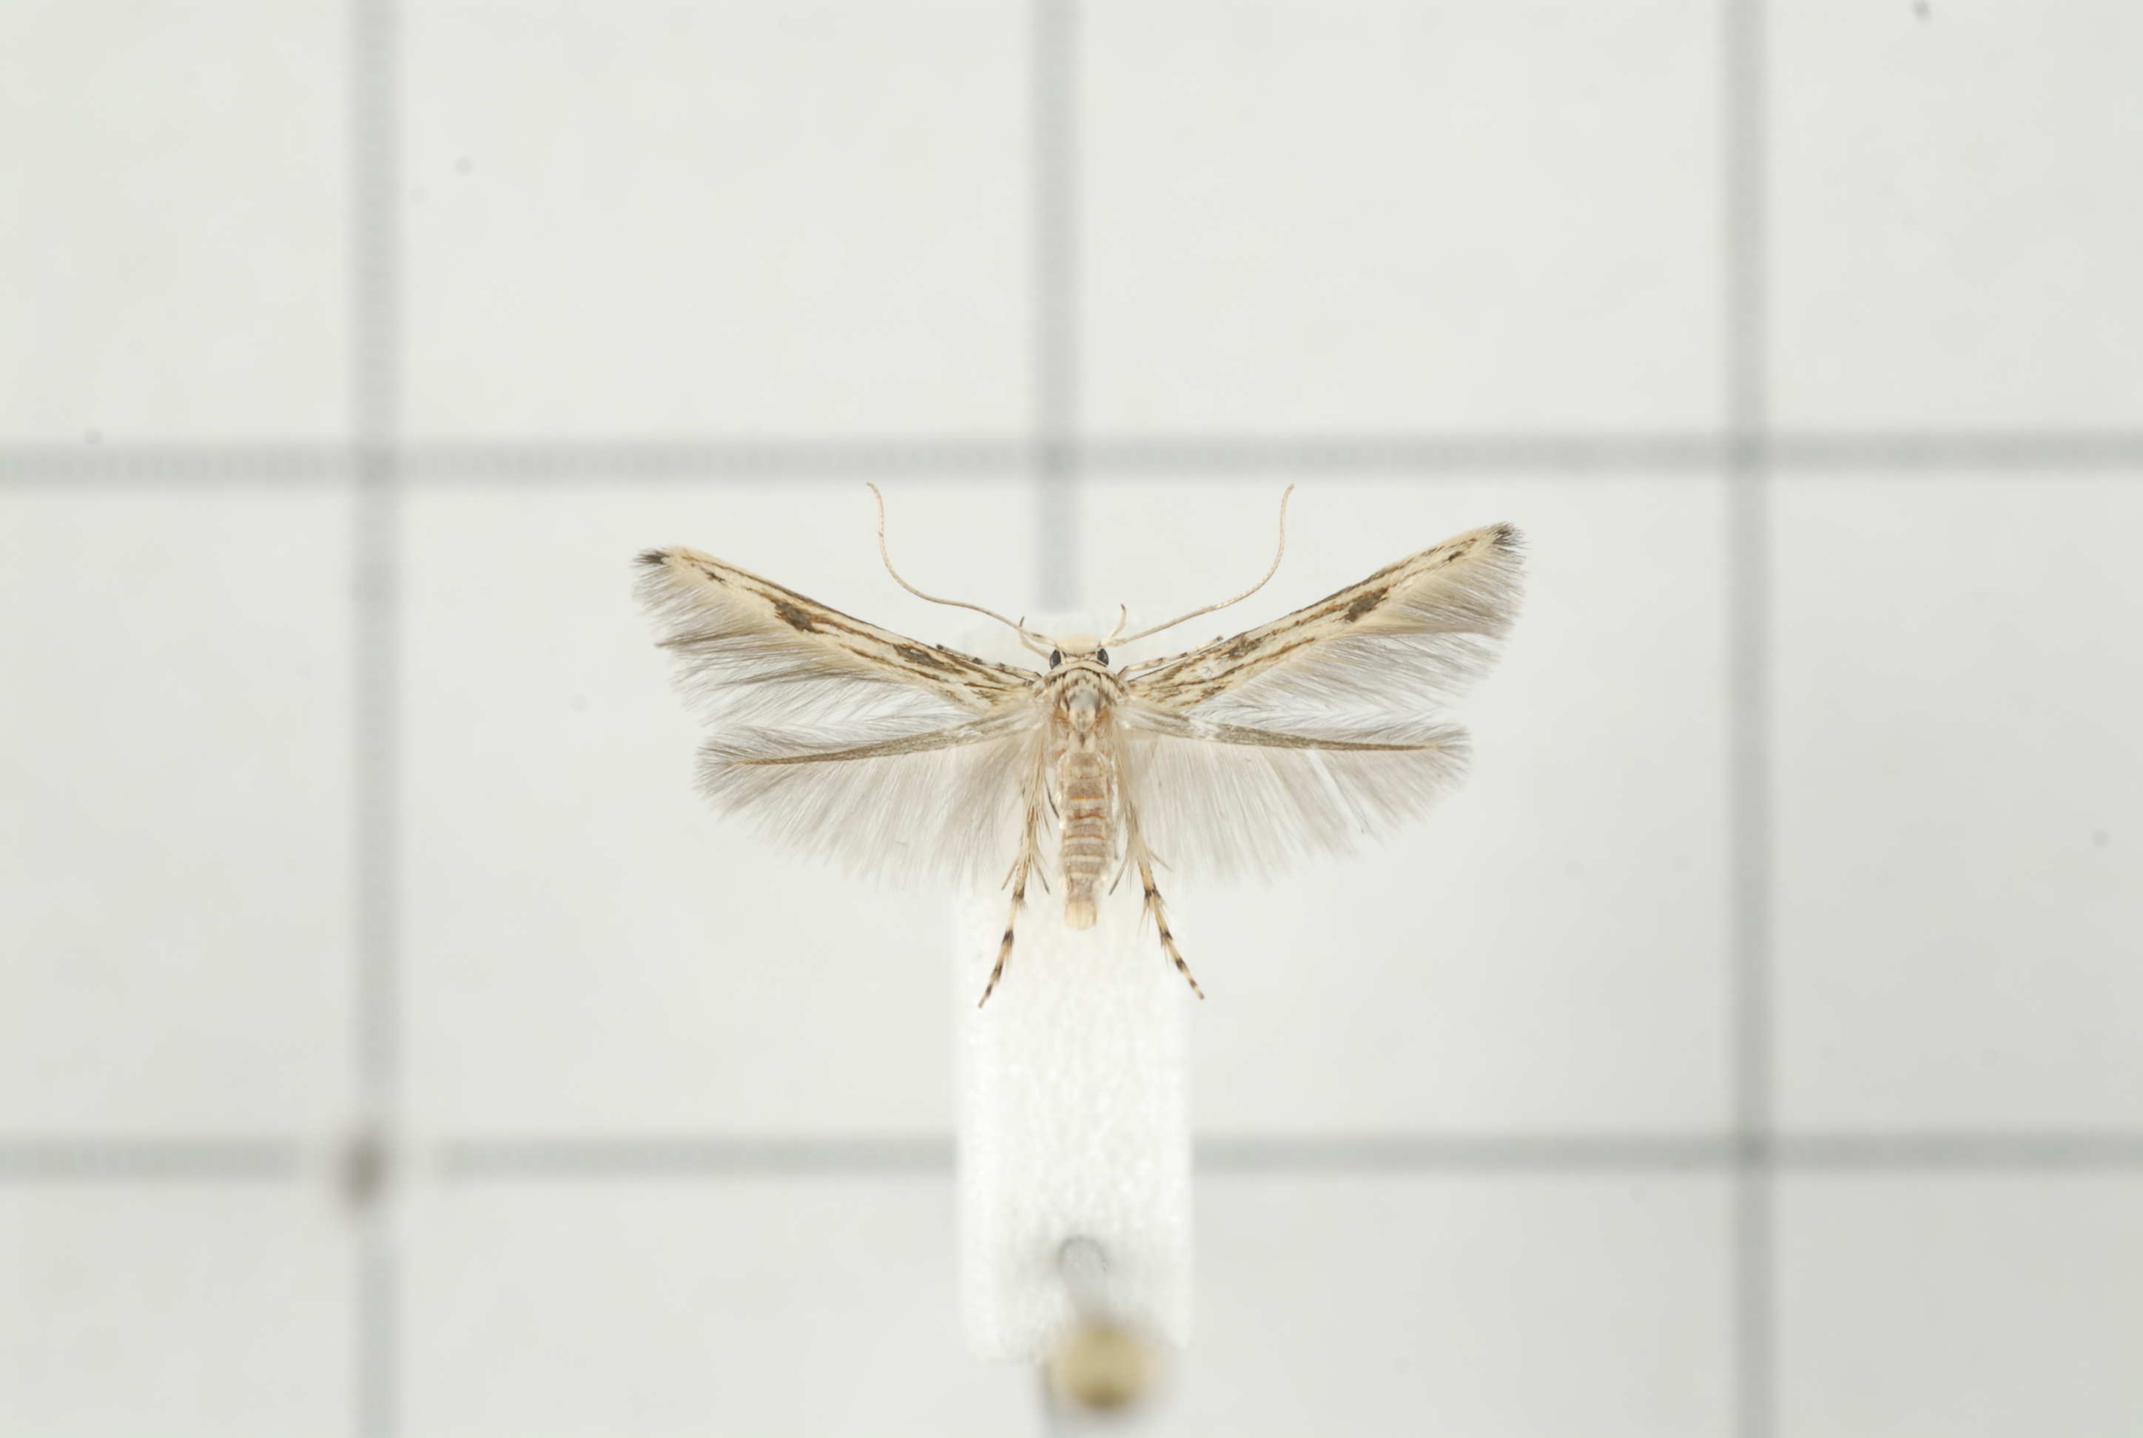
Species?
Stathmopoda sericicola
